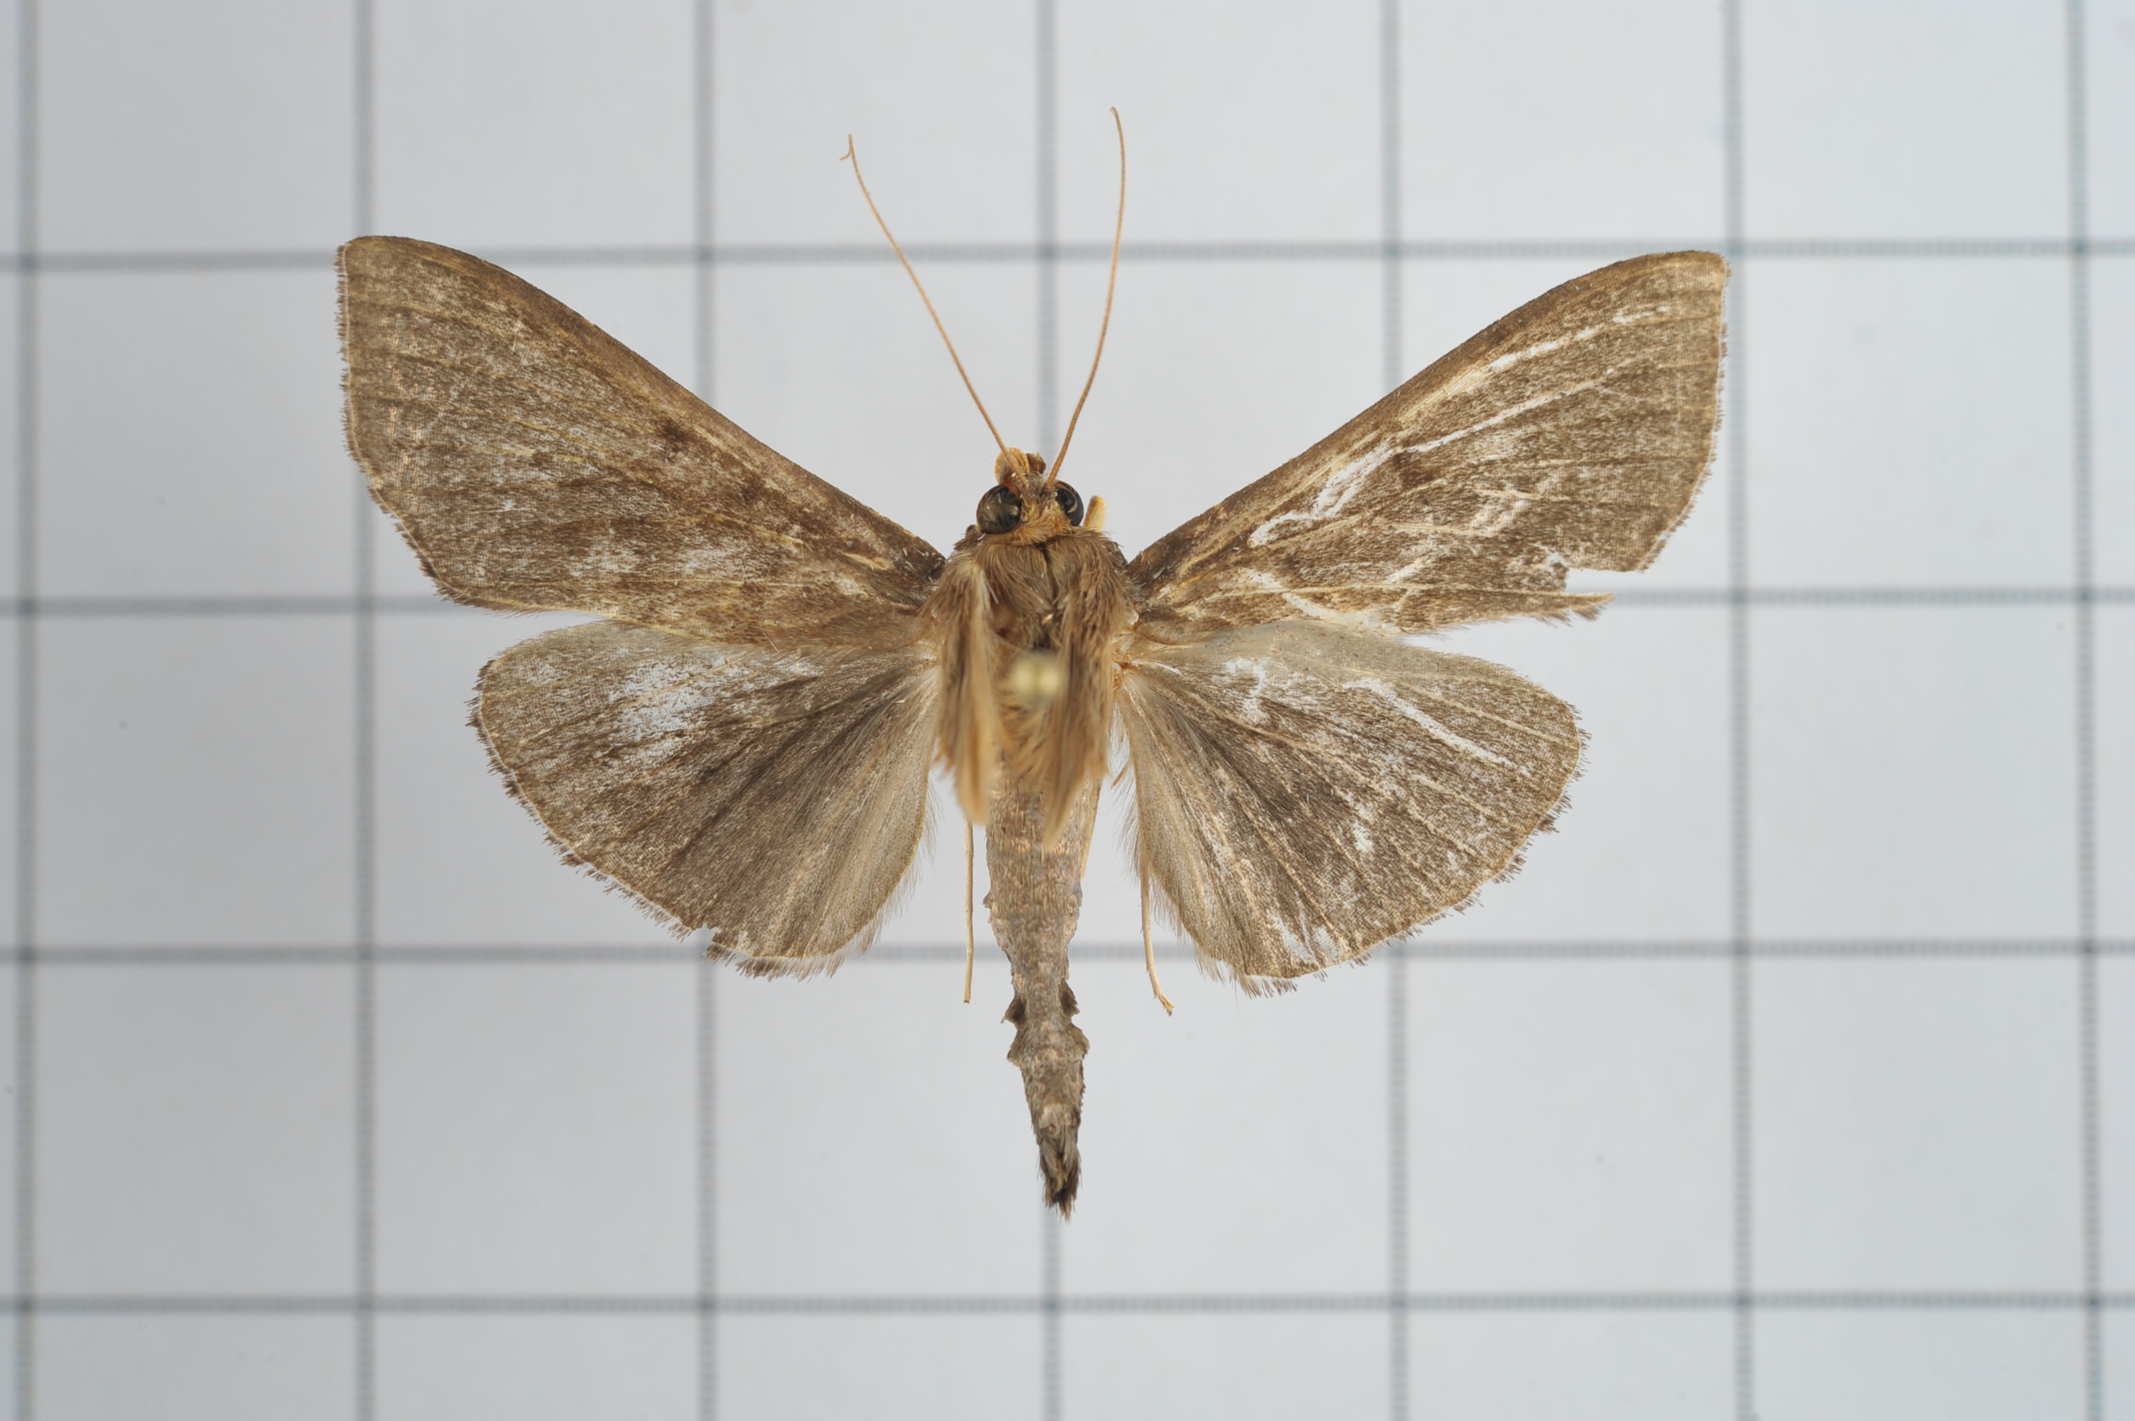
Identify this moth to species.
Omiodes noctescens
